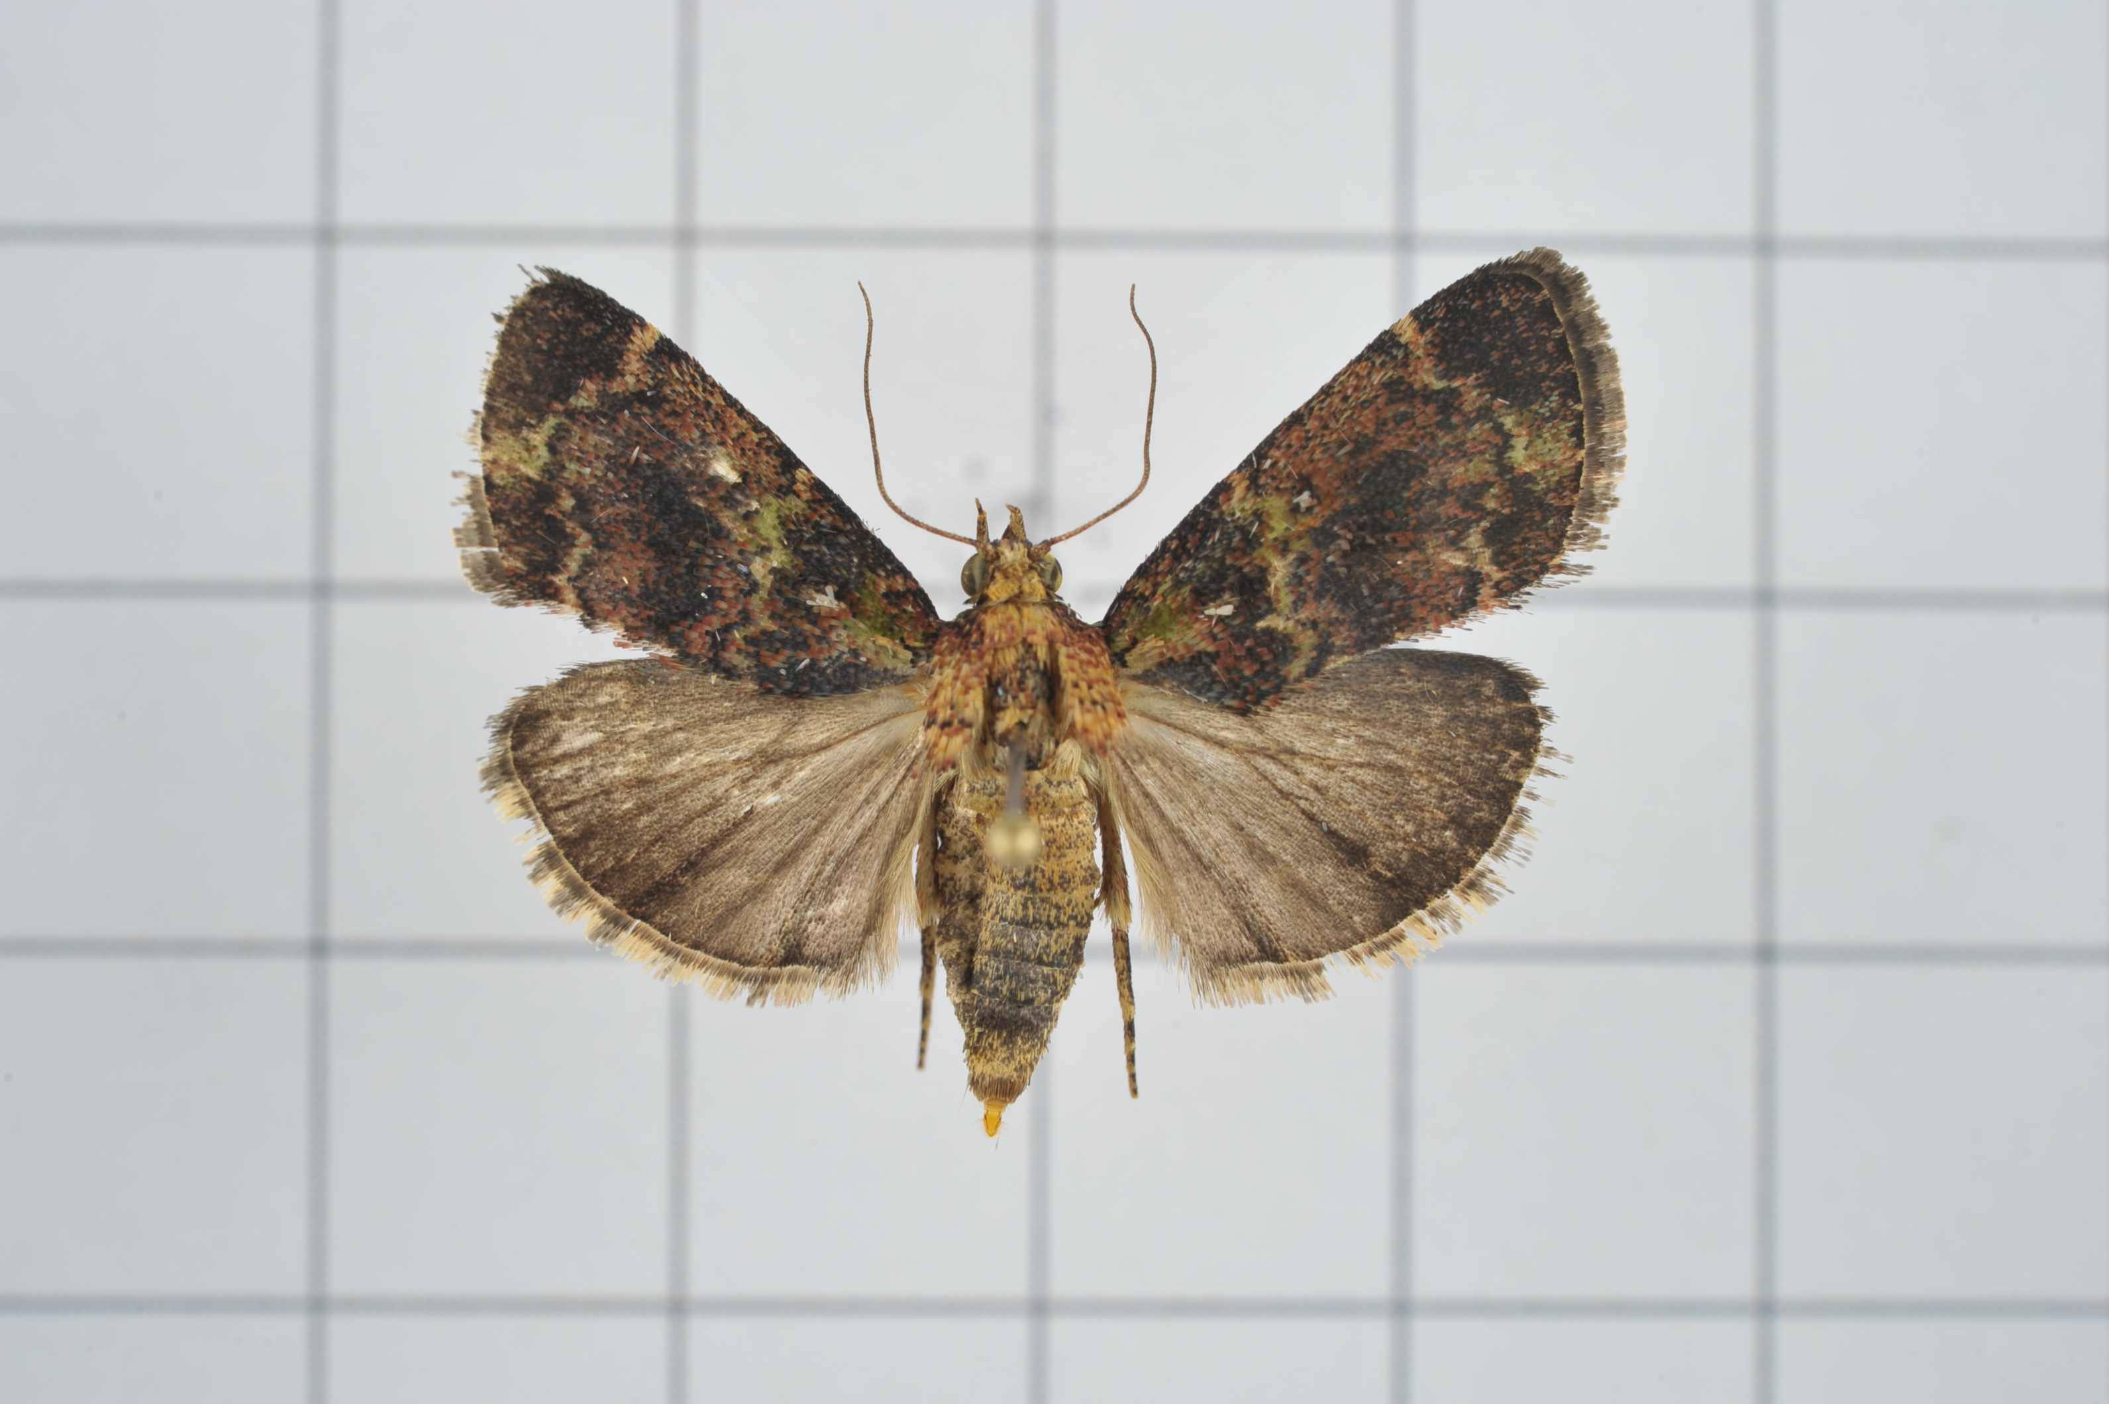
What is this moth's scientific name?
Orthaga olivacea
